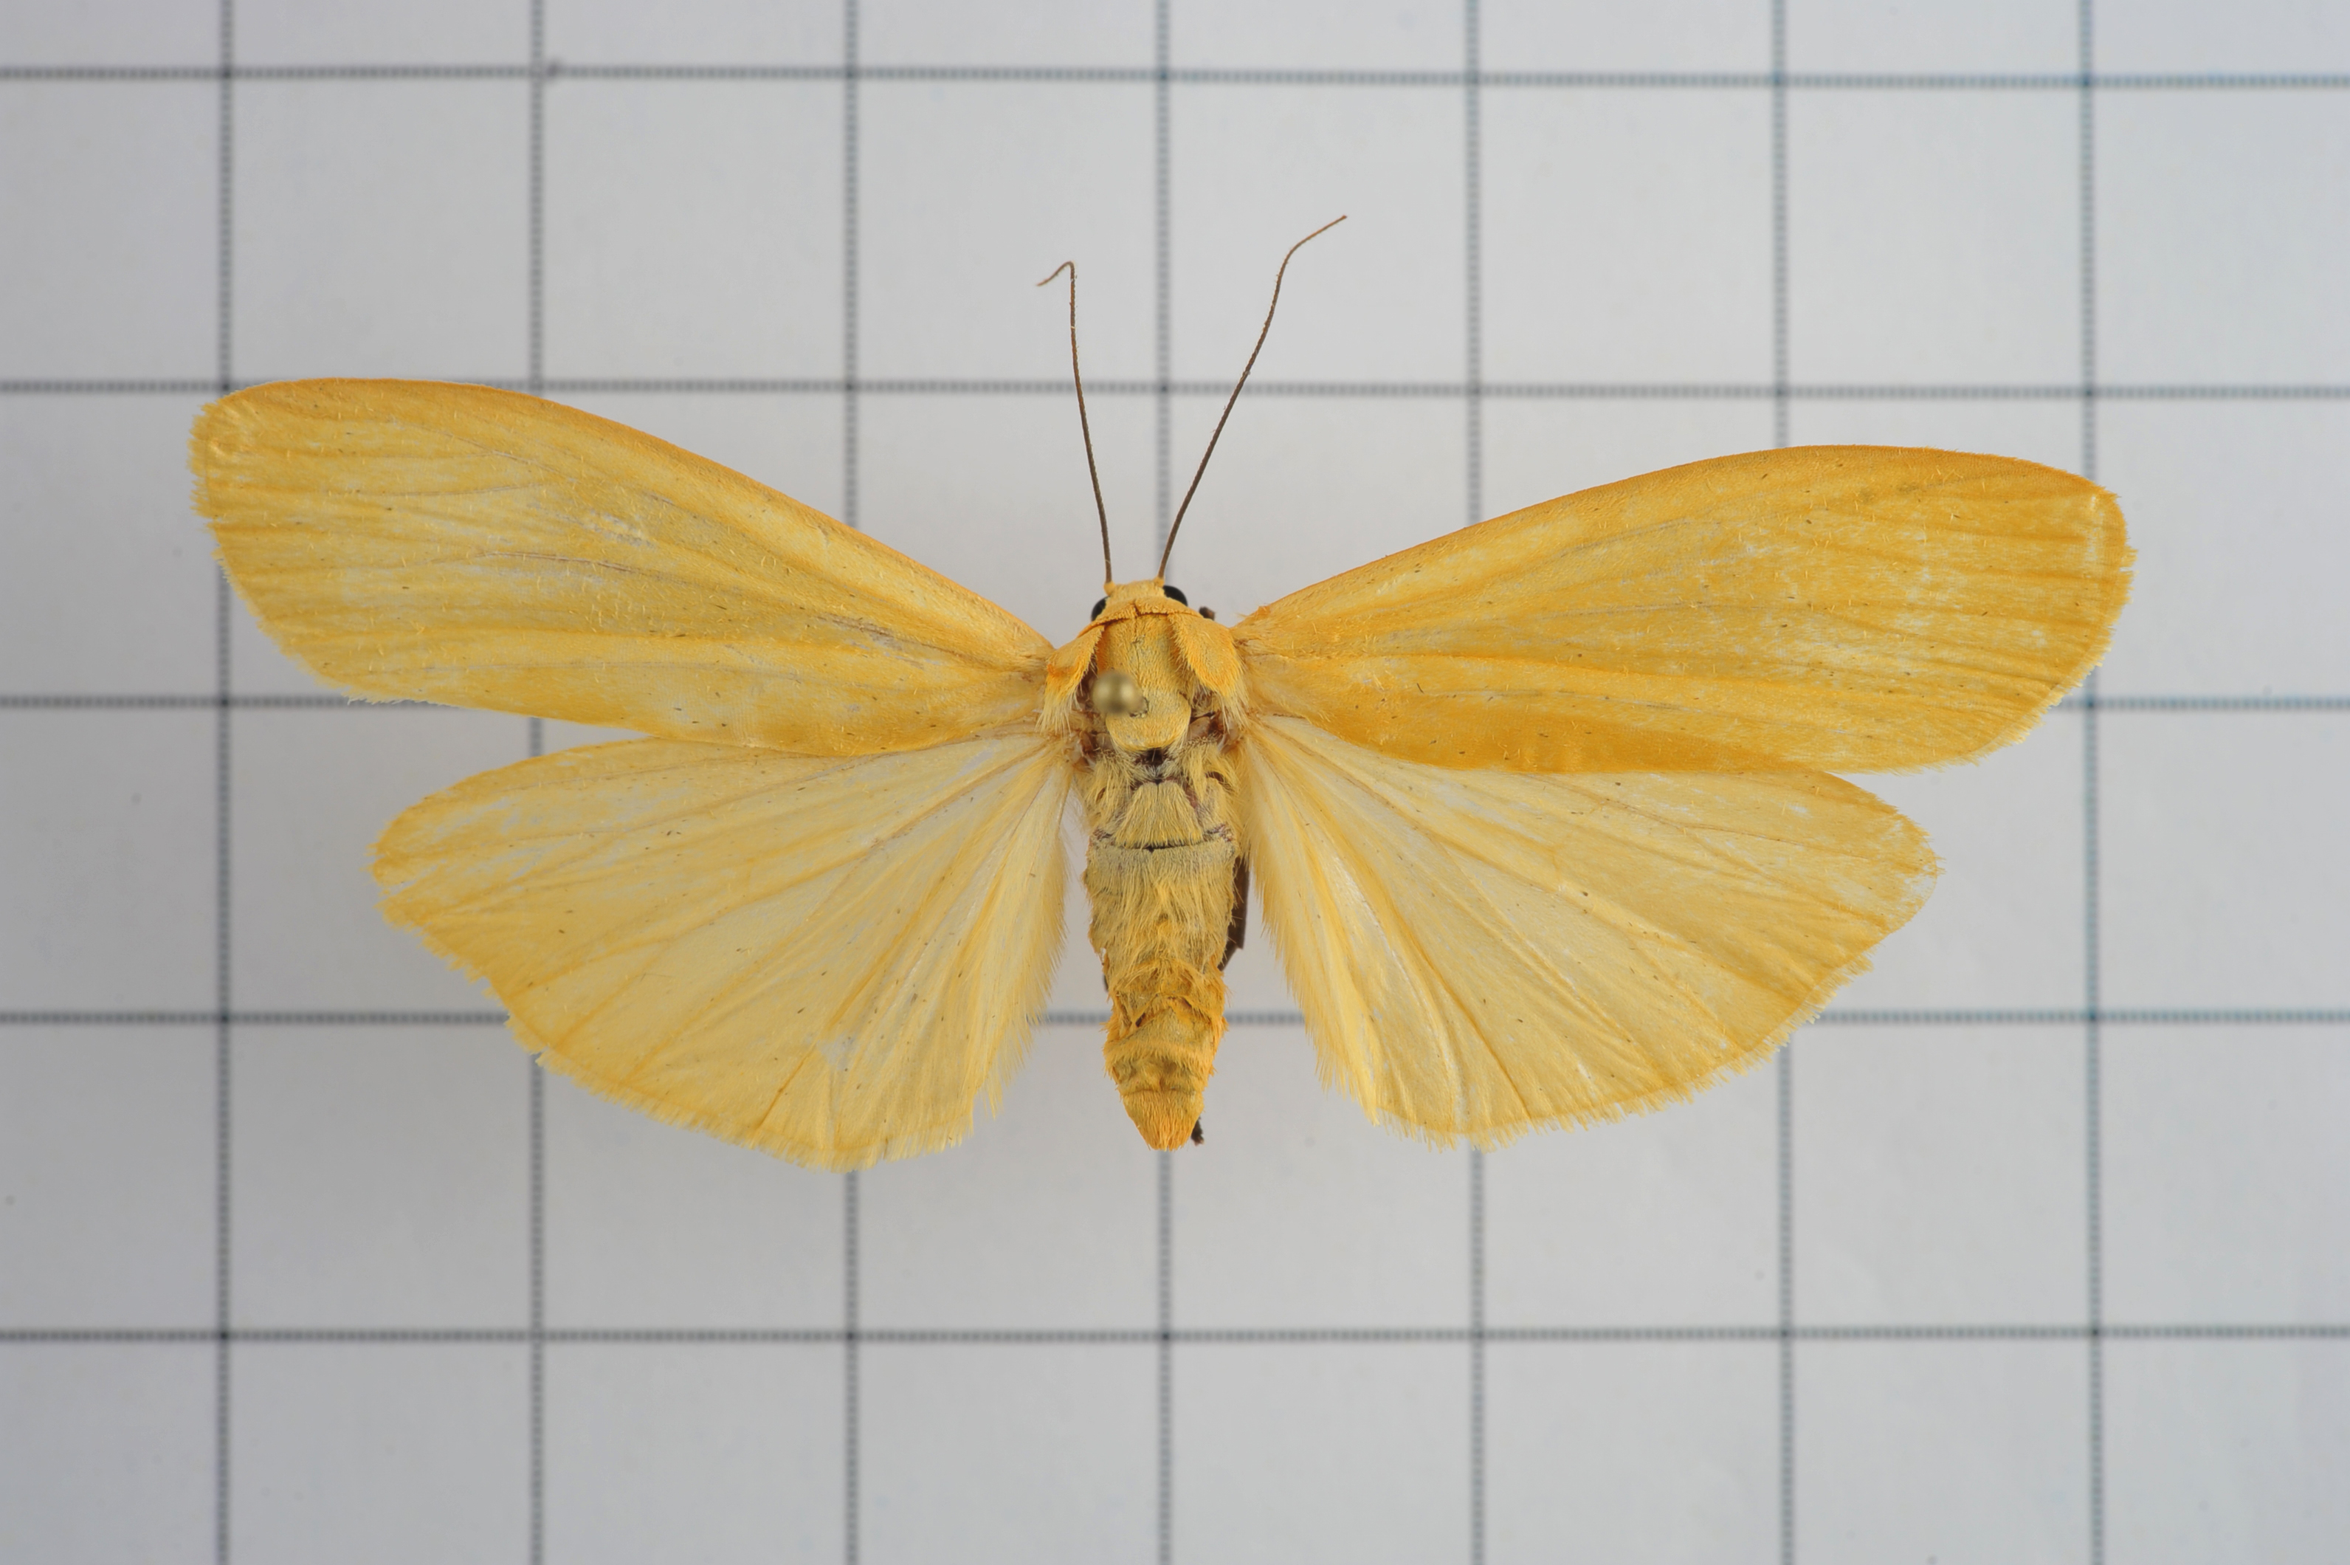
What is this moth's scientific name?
Katha magnata magnata
